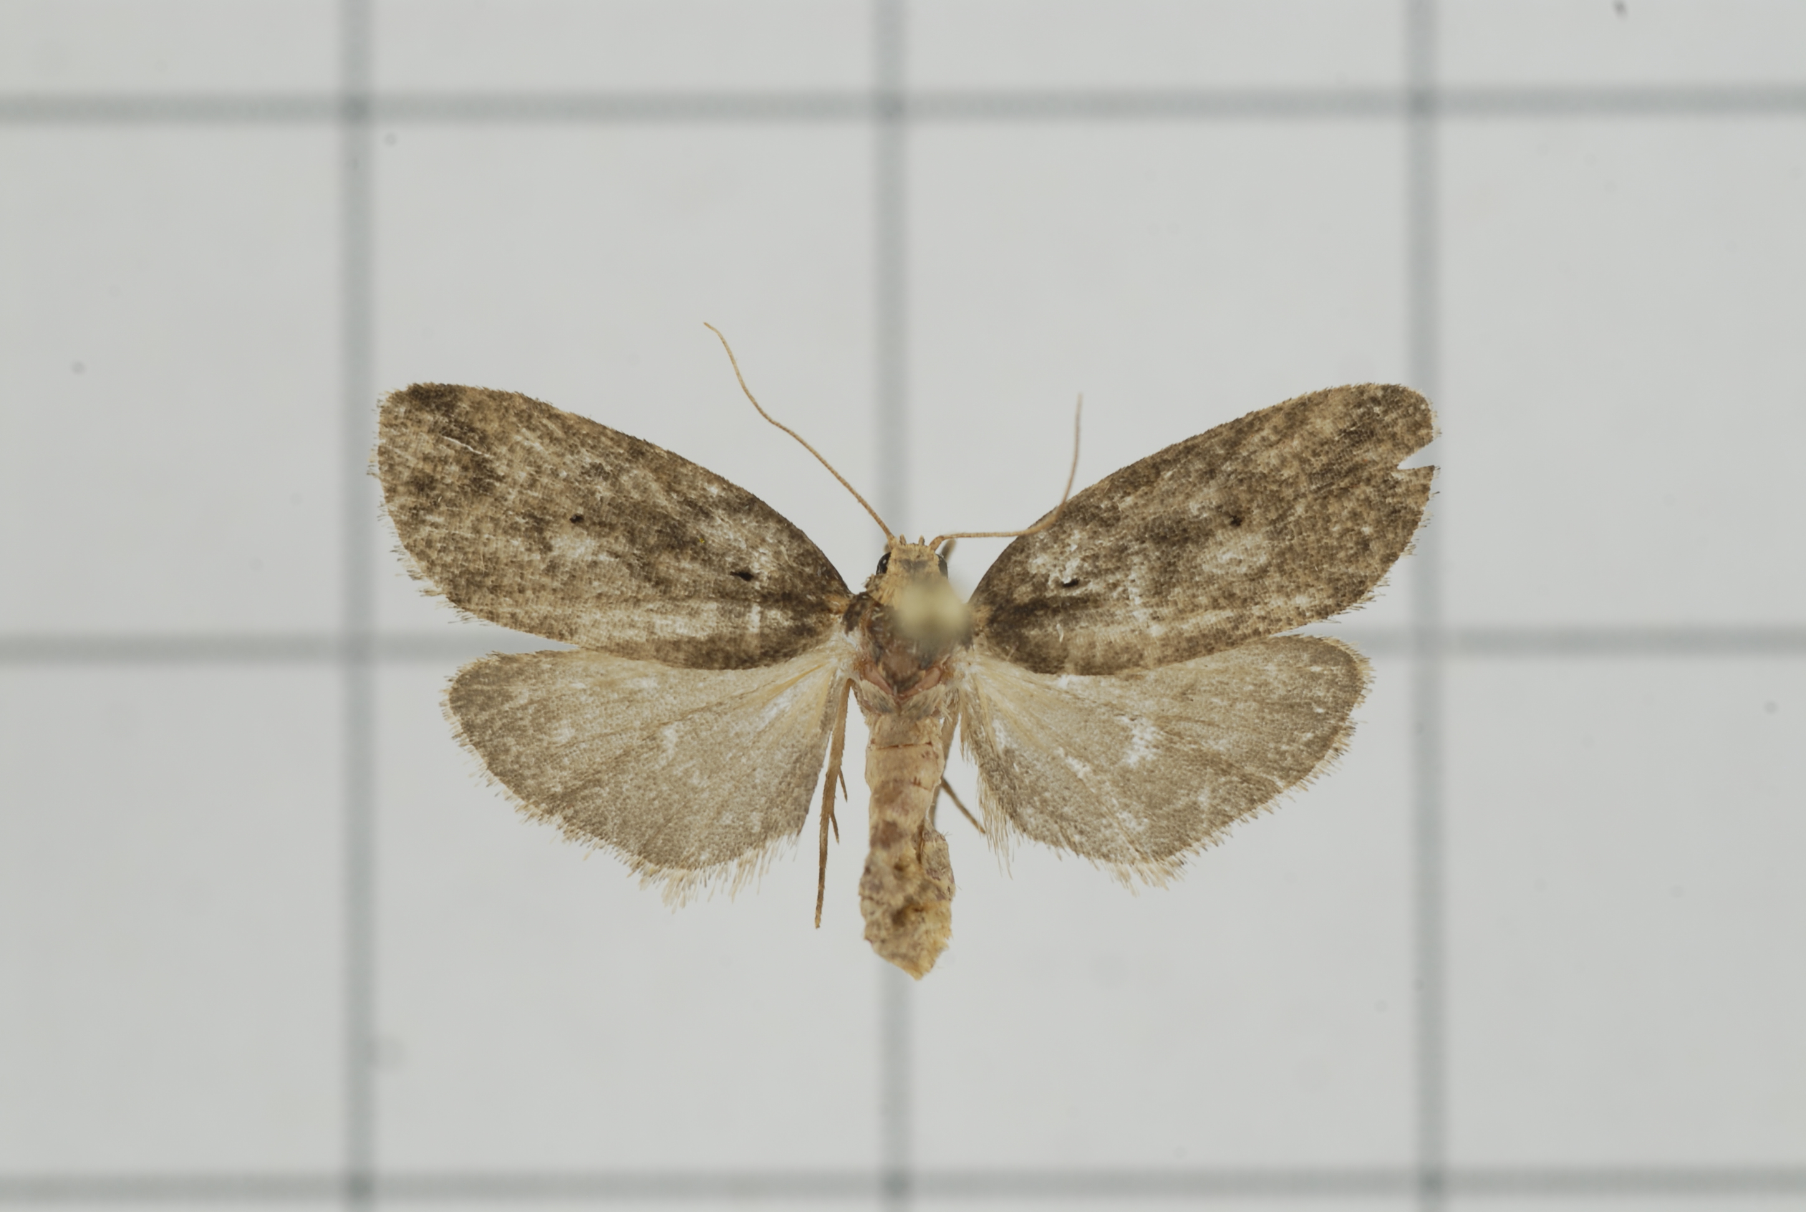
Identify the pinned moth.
Eugoa brunnea
